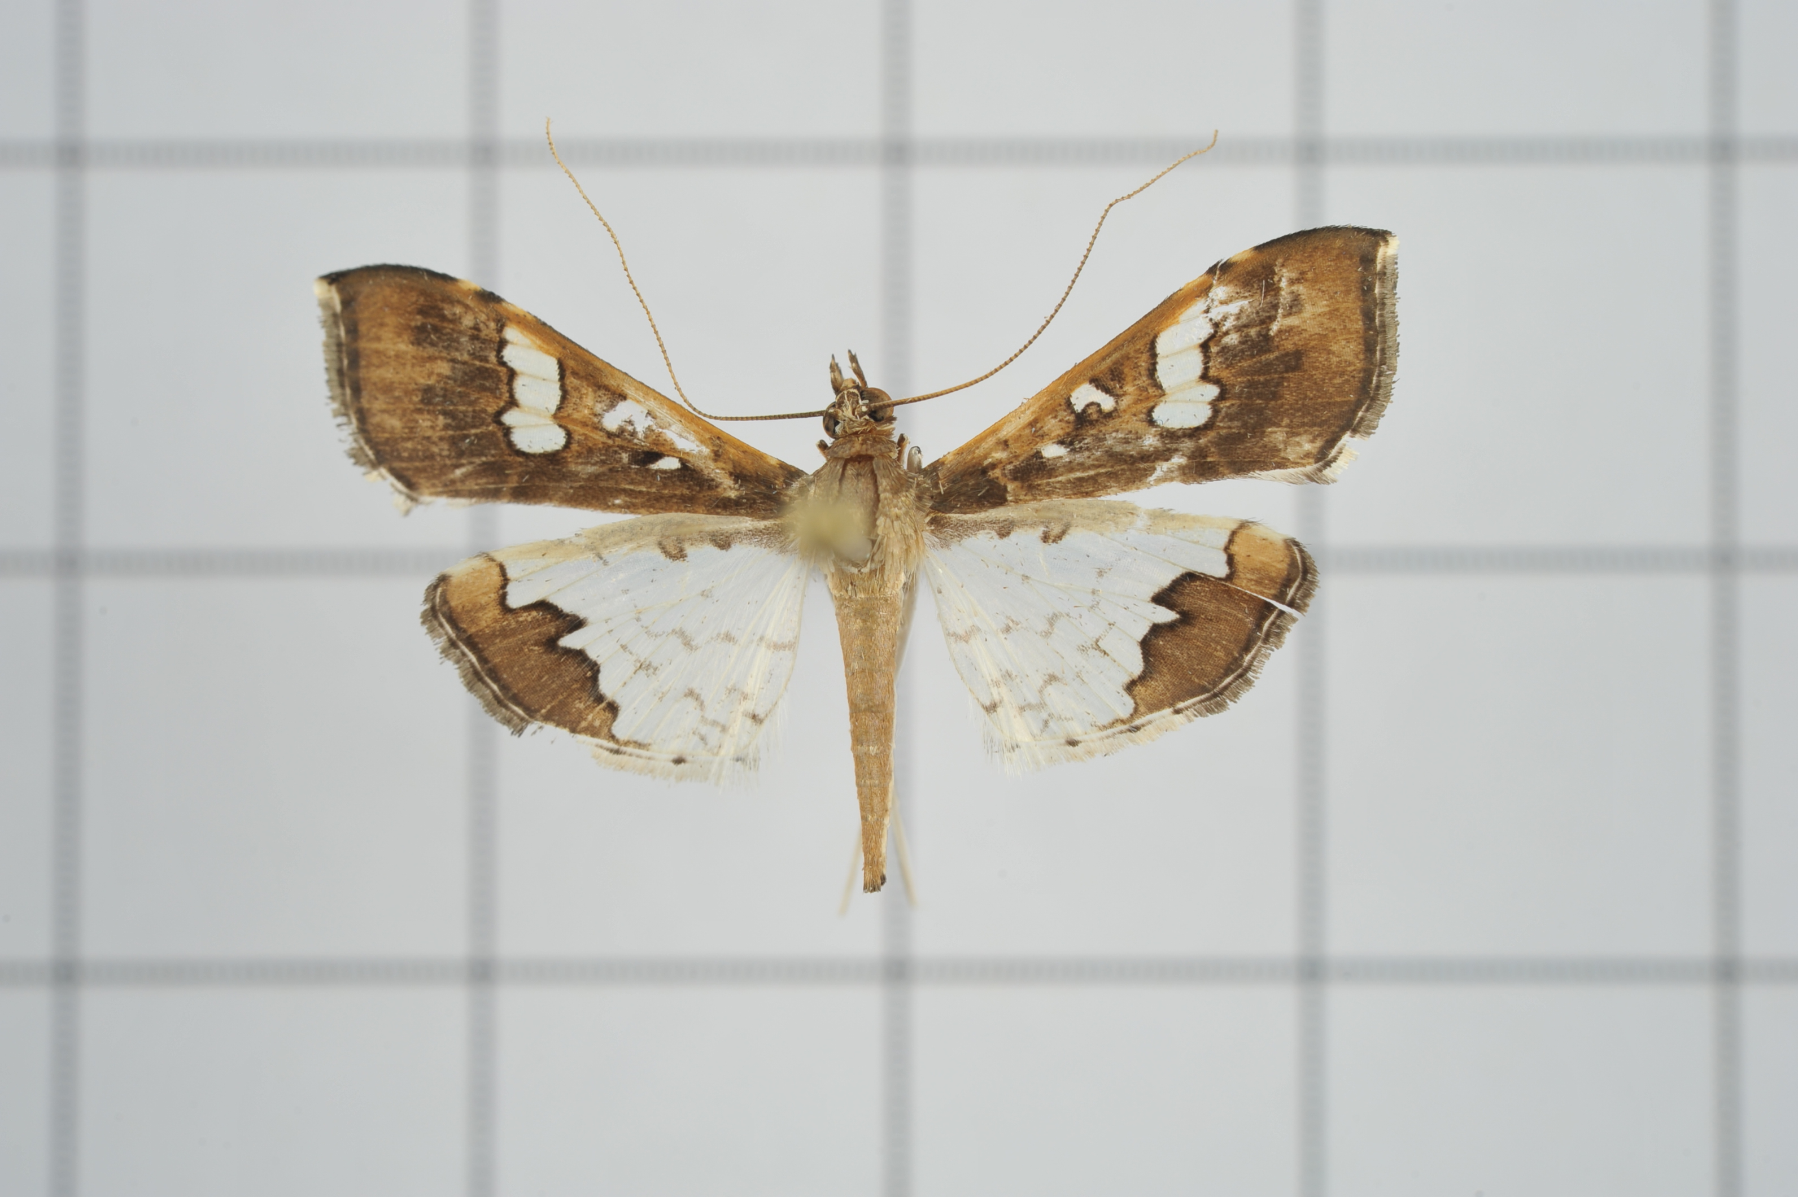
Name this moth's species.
Maruca vitrata
